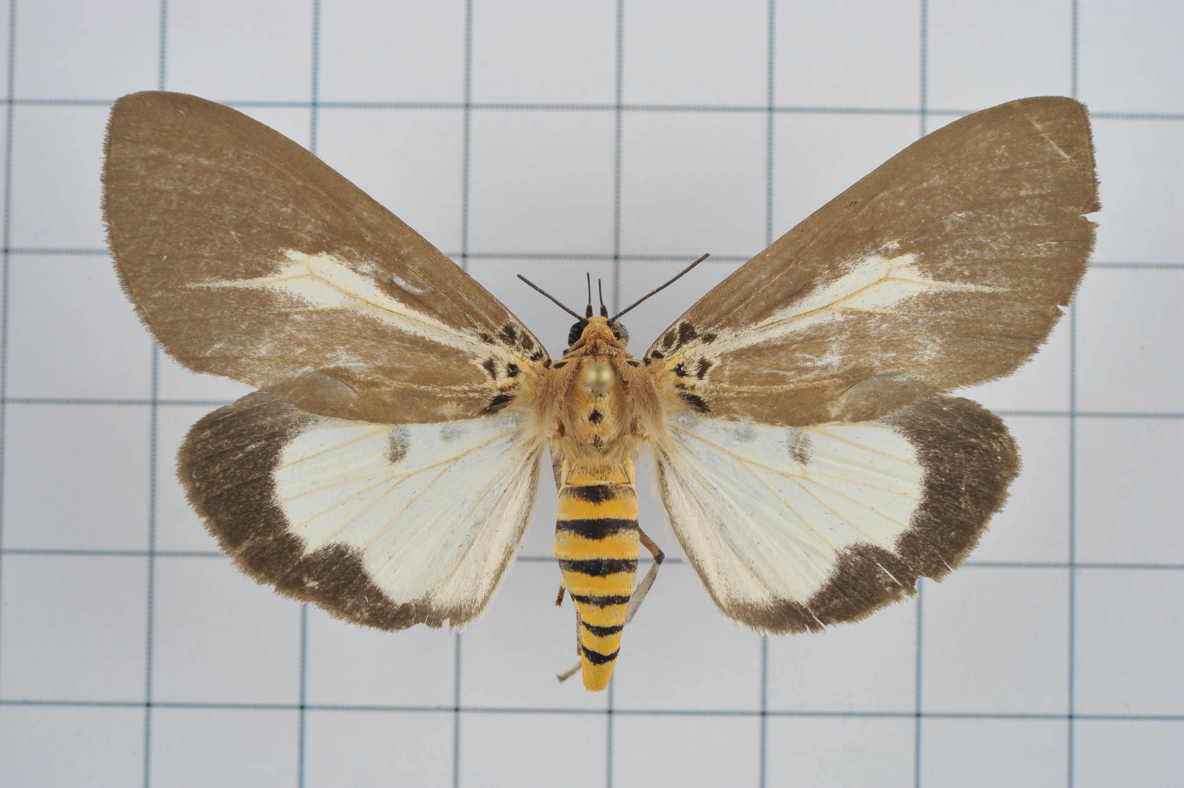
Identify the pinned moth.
Asota heliconia zebrina
